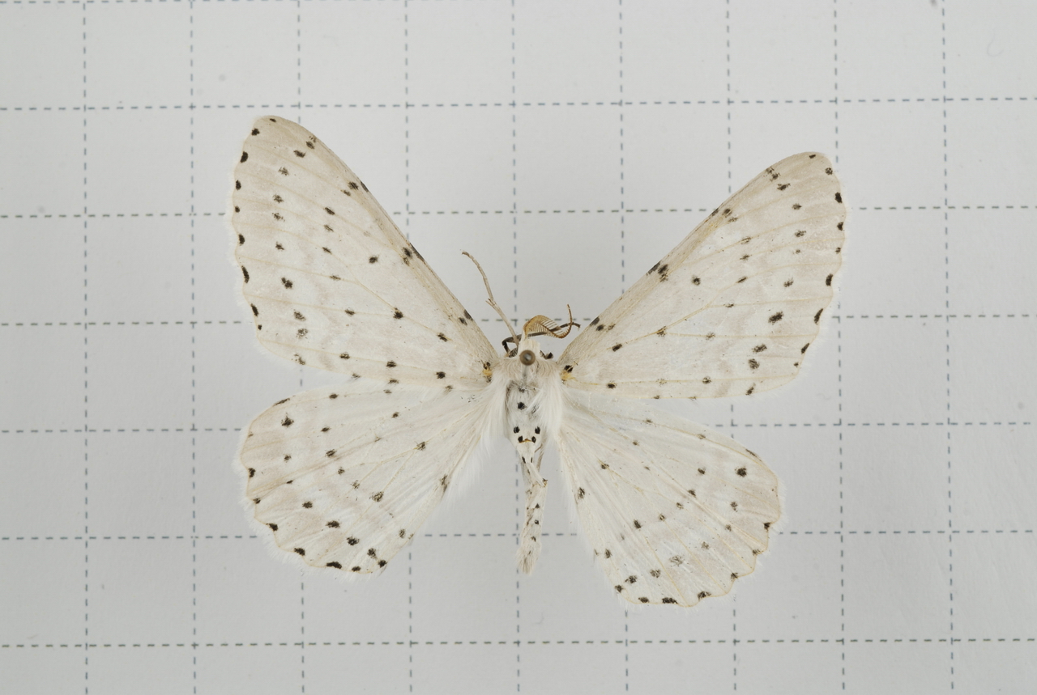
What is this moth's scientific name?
Metabraxas rubrotincta
